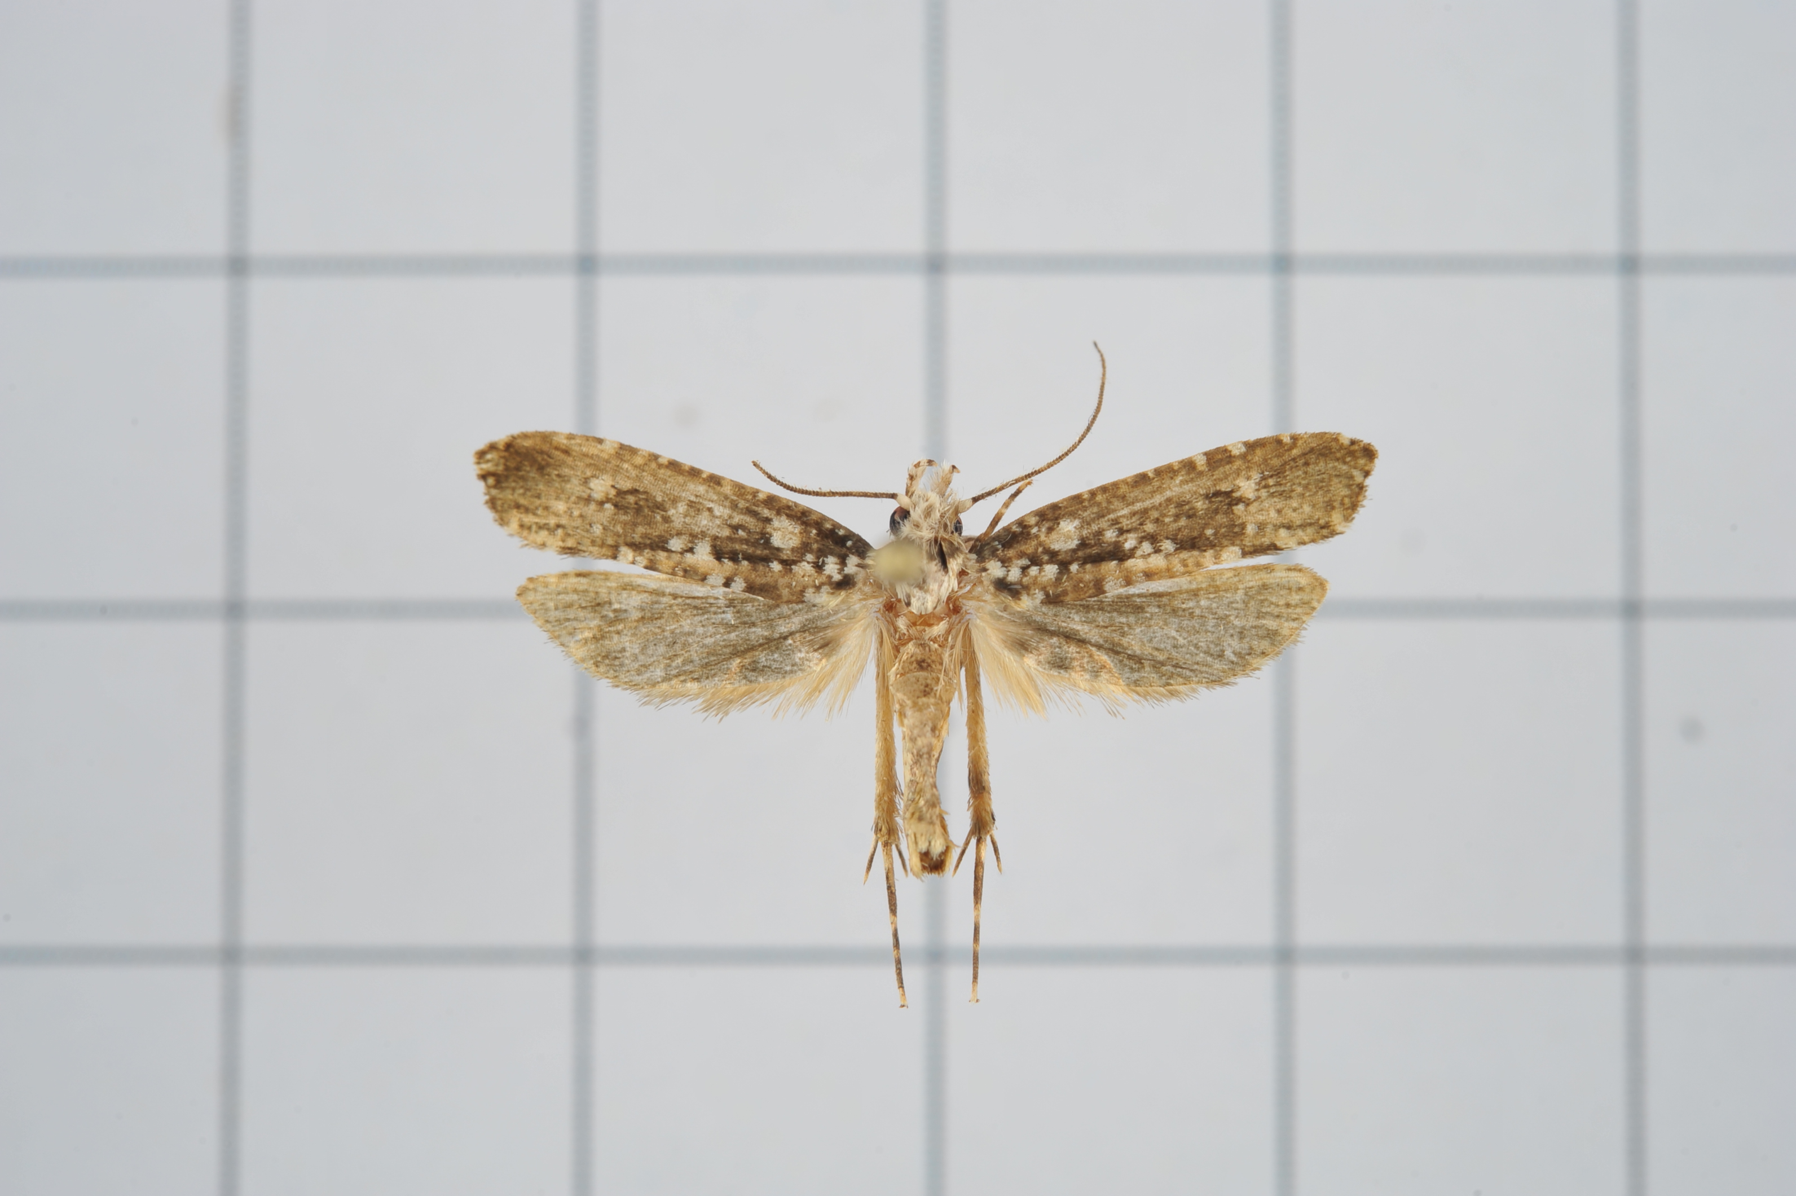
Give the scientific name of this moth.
Tinissa indica
